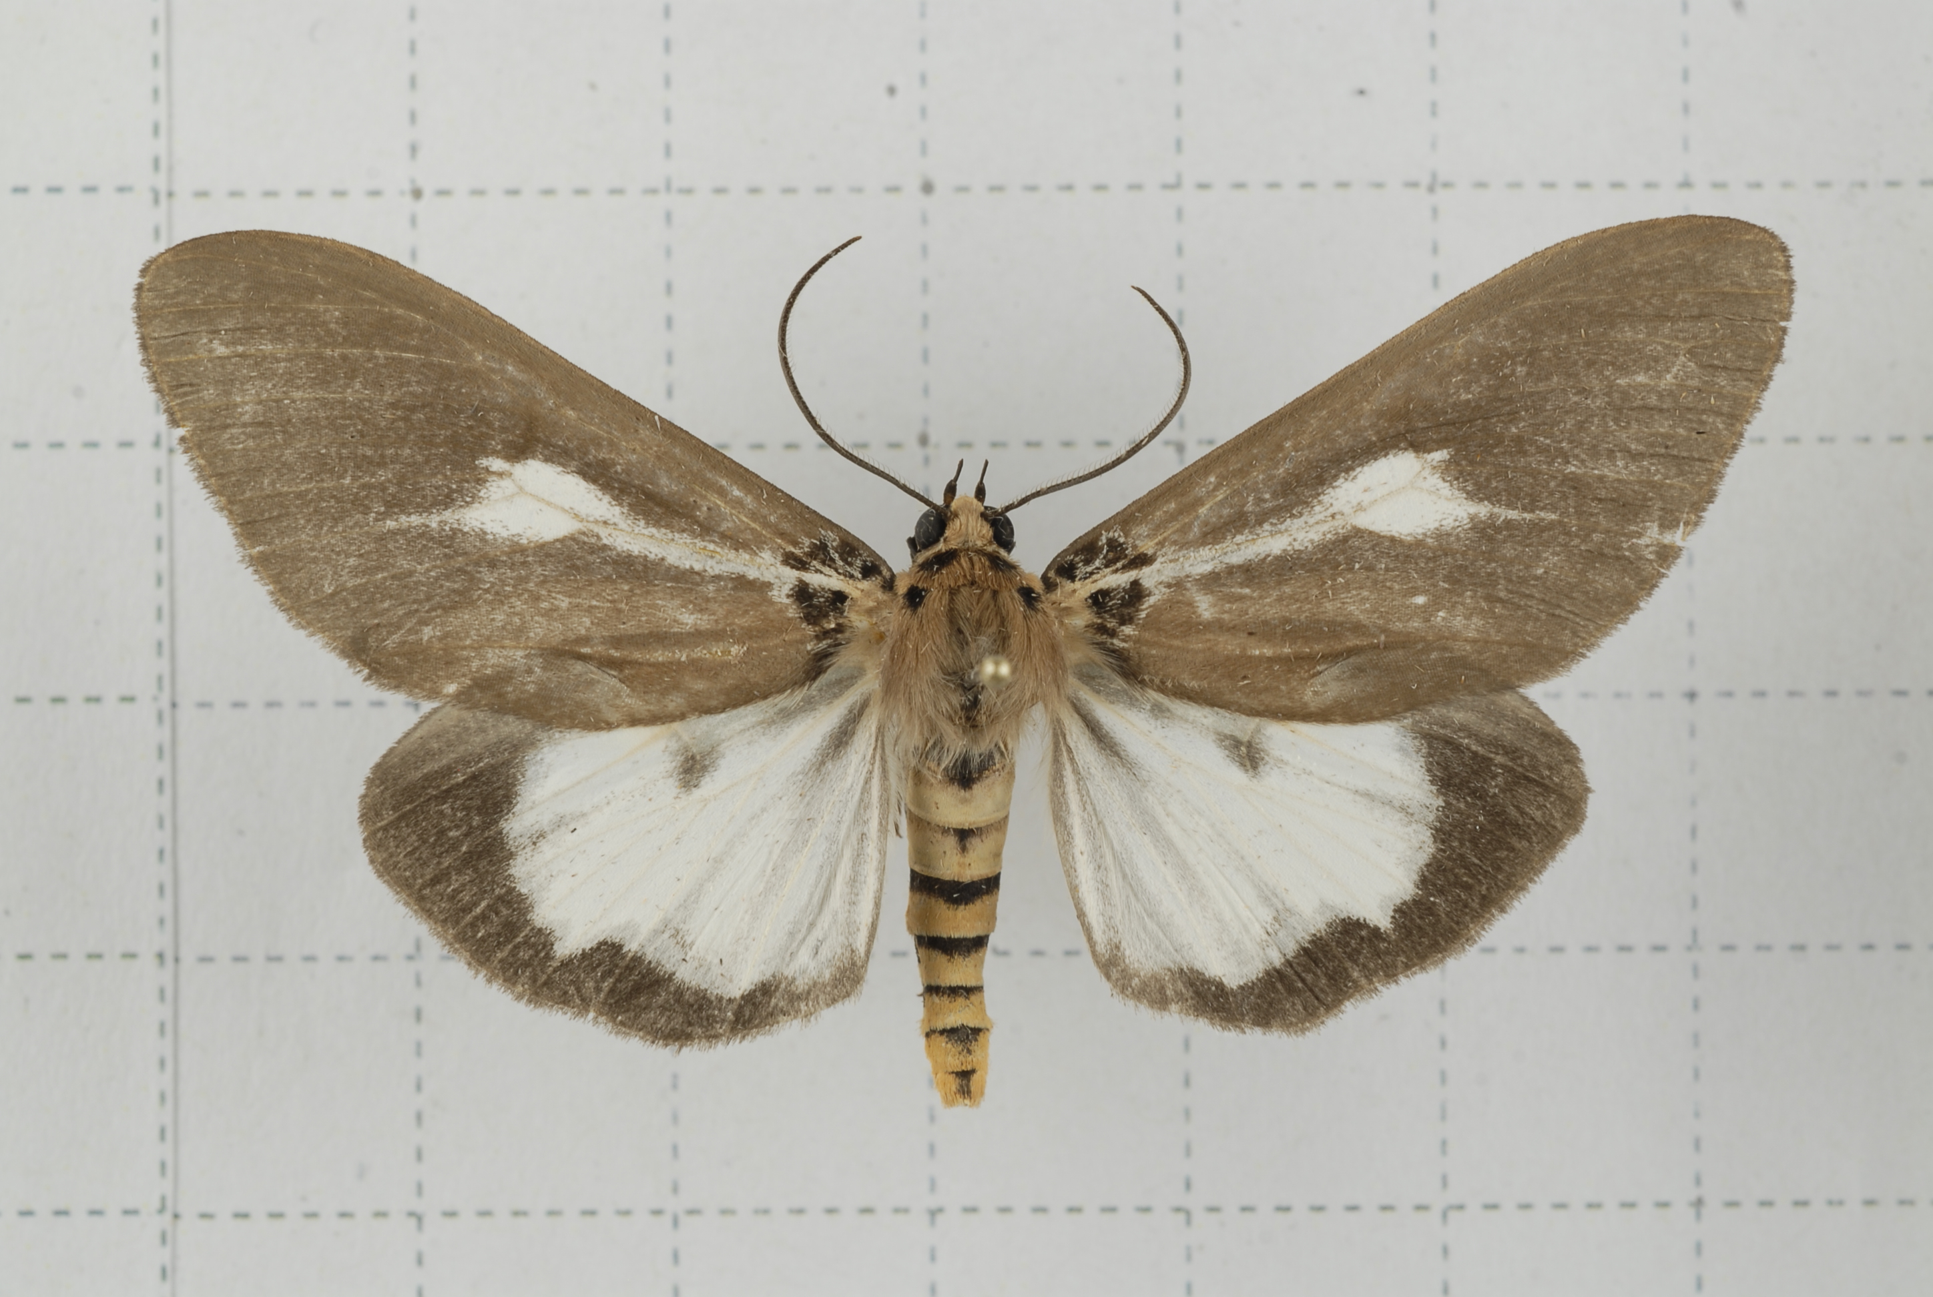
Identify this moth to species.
Asota heliconia zebrina
